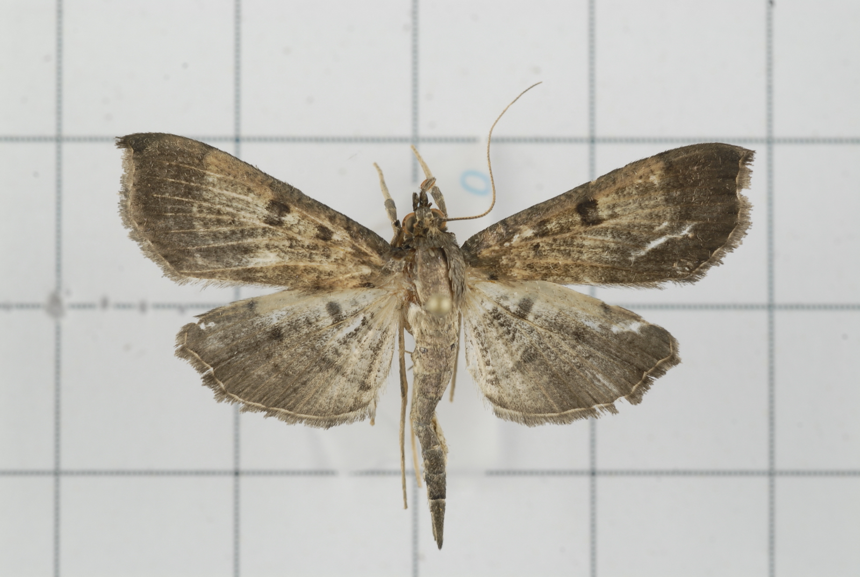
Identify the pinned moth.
Ceratarcha umbrosa
